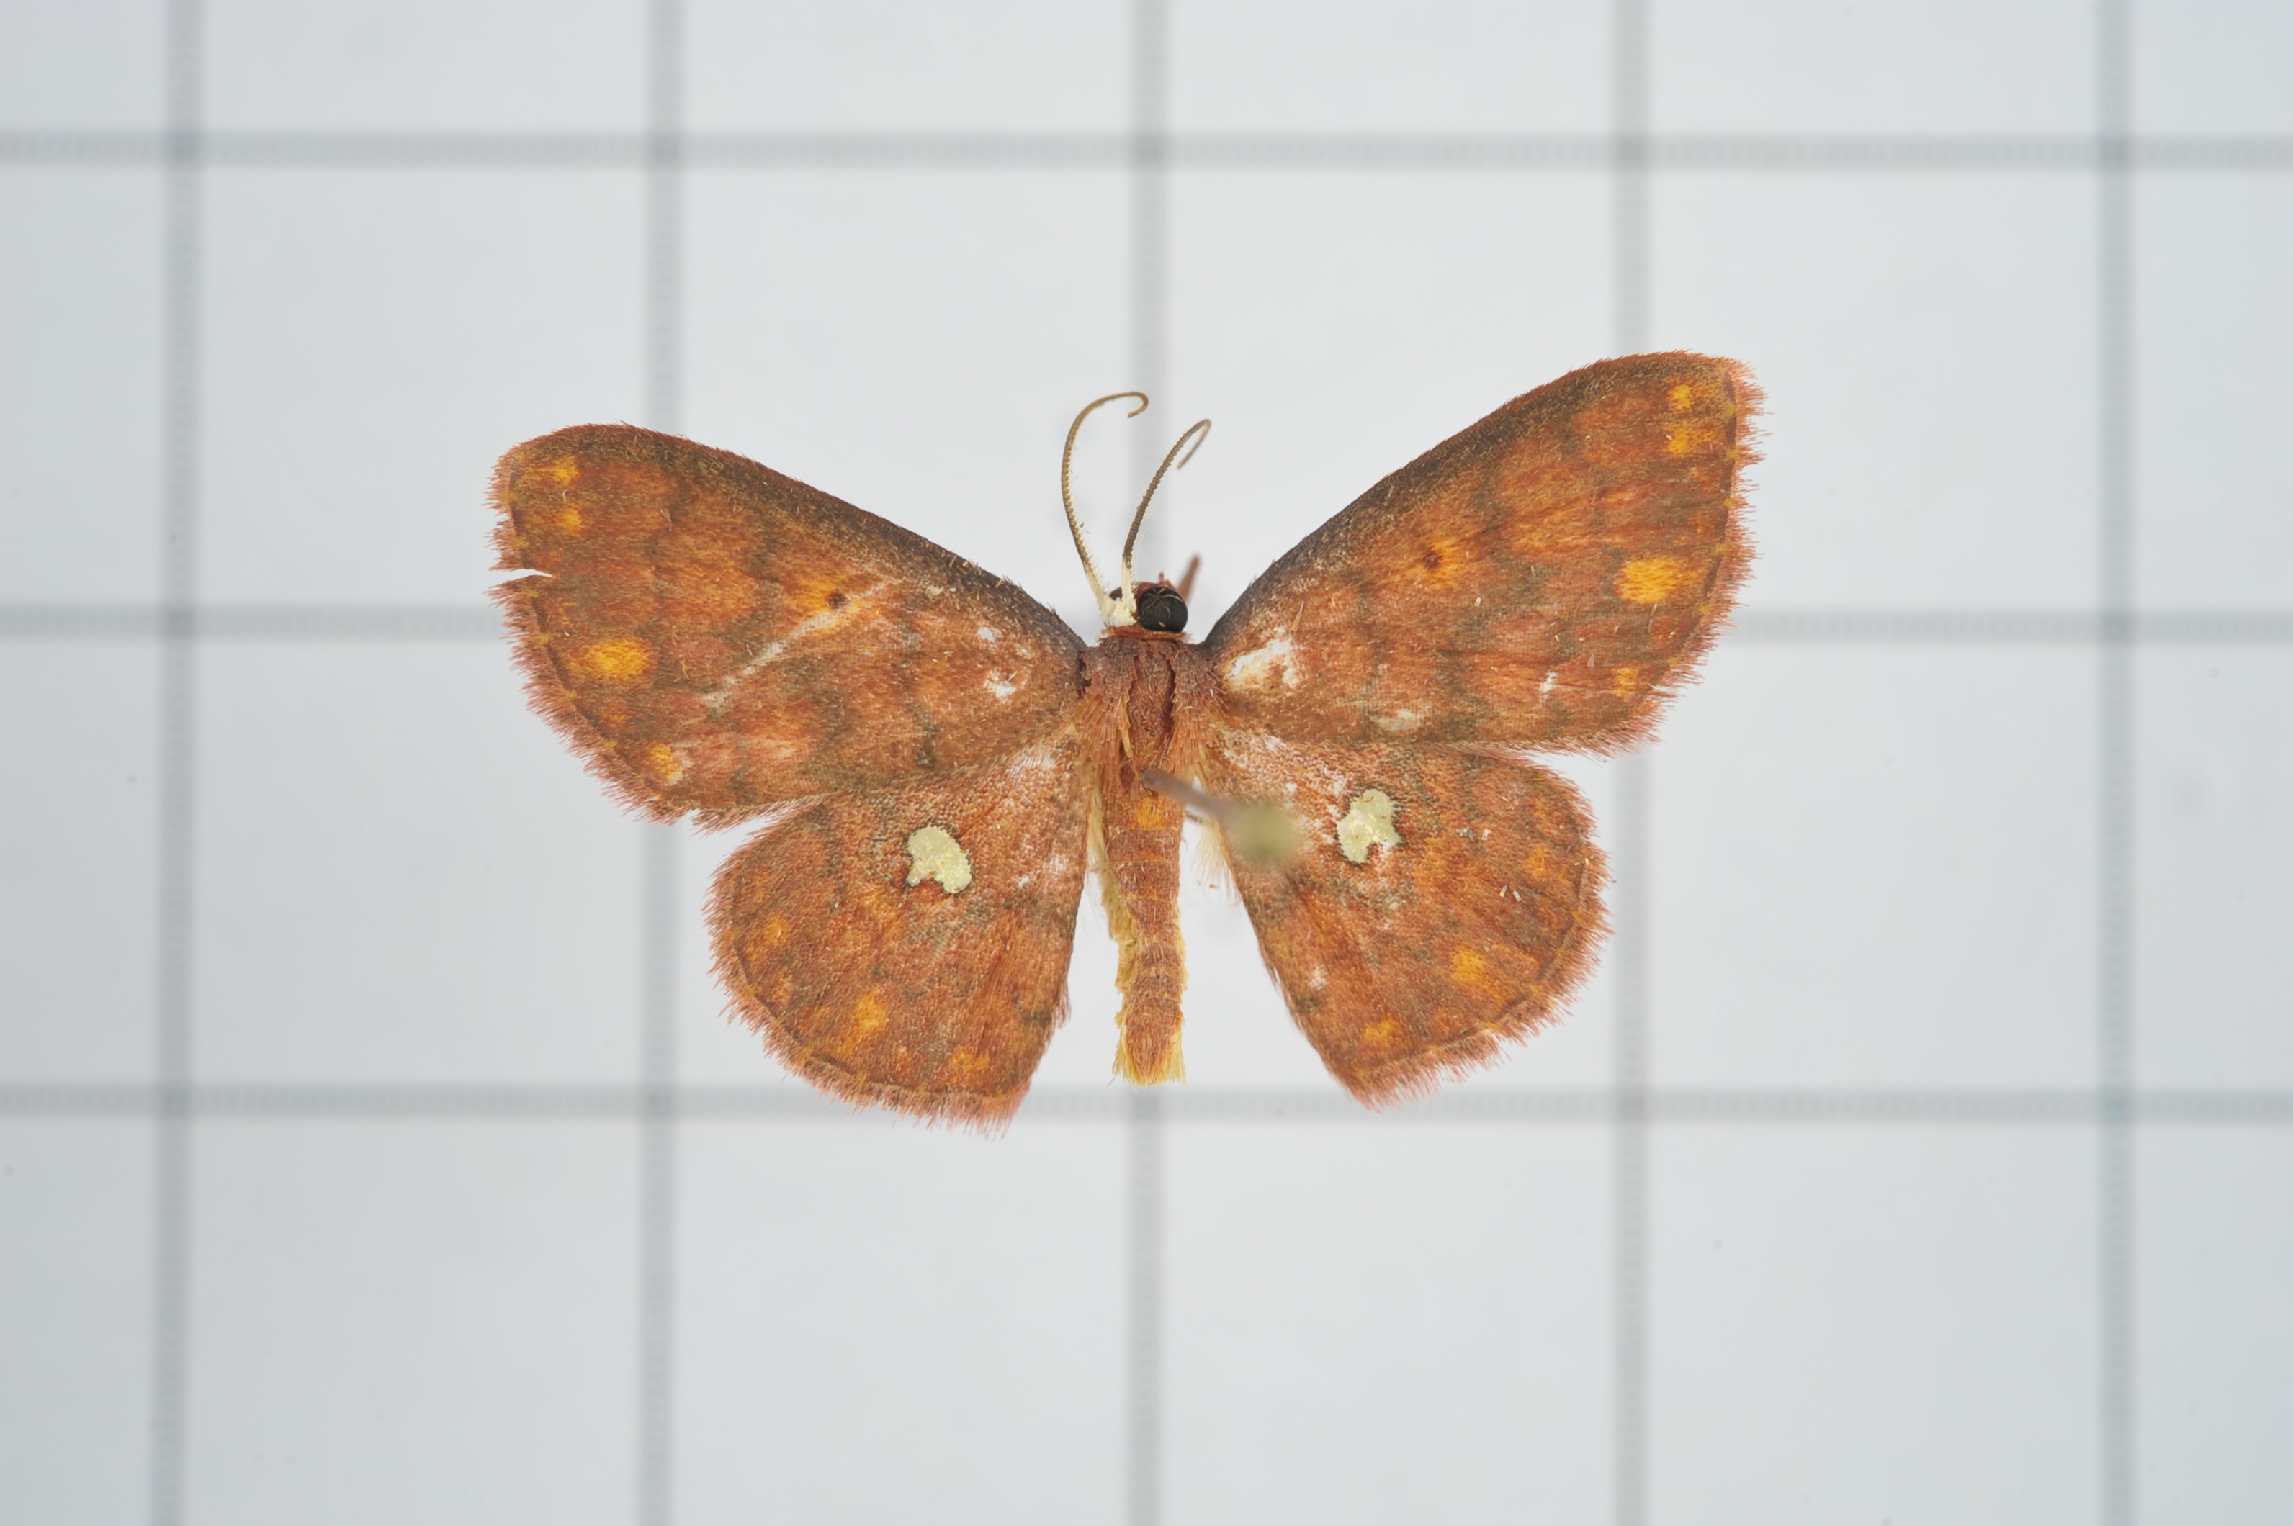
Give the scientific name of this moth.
Discoglypha locupletata
